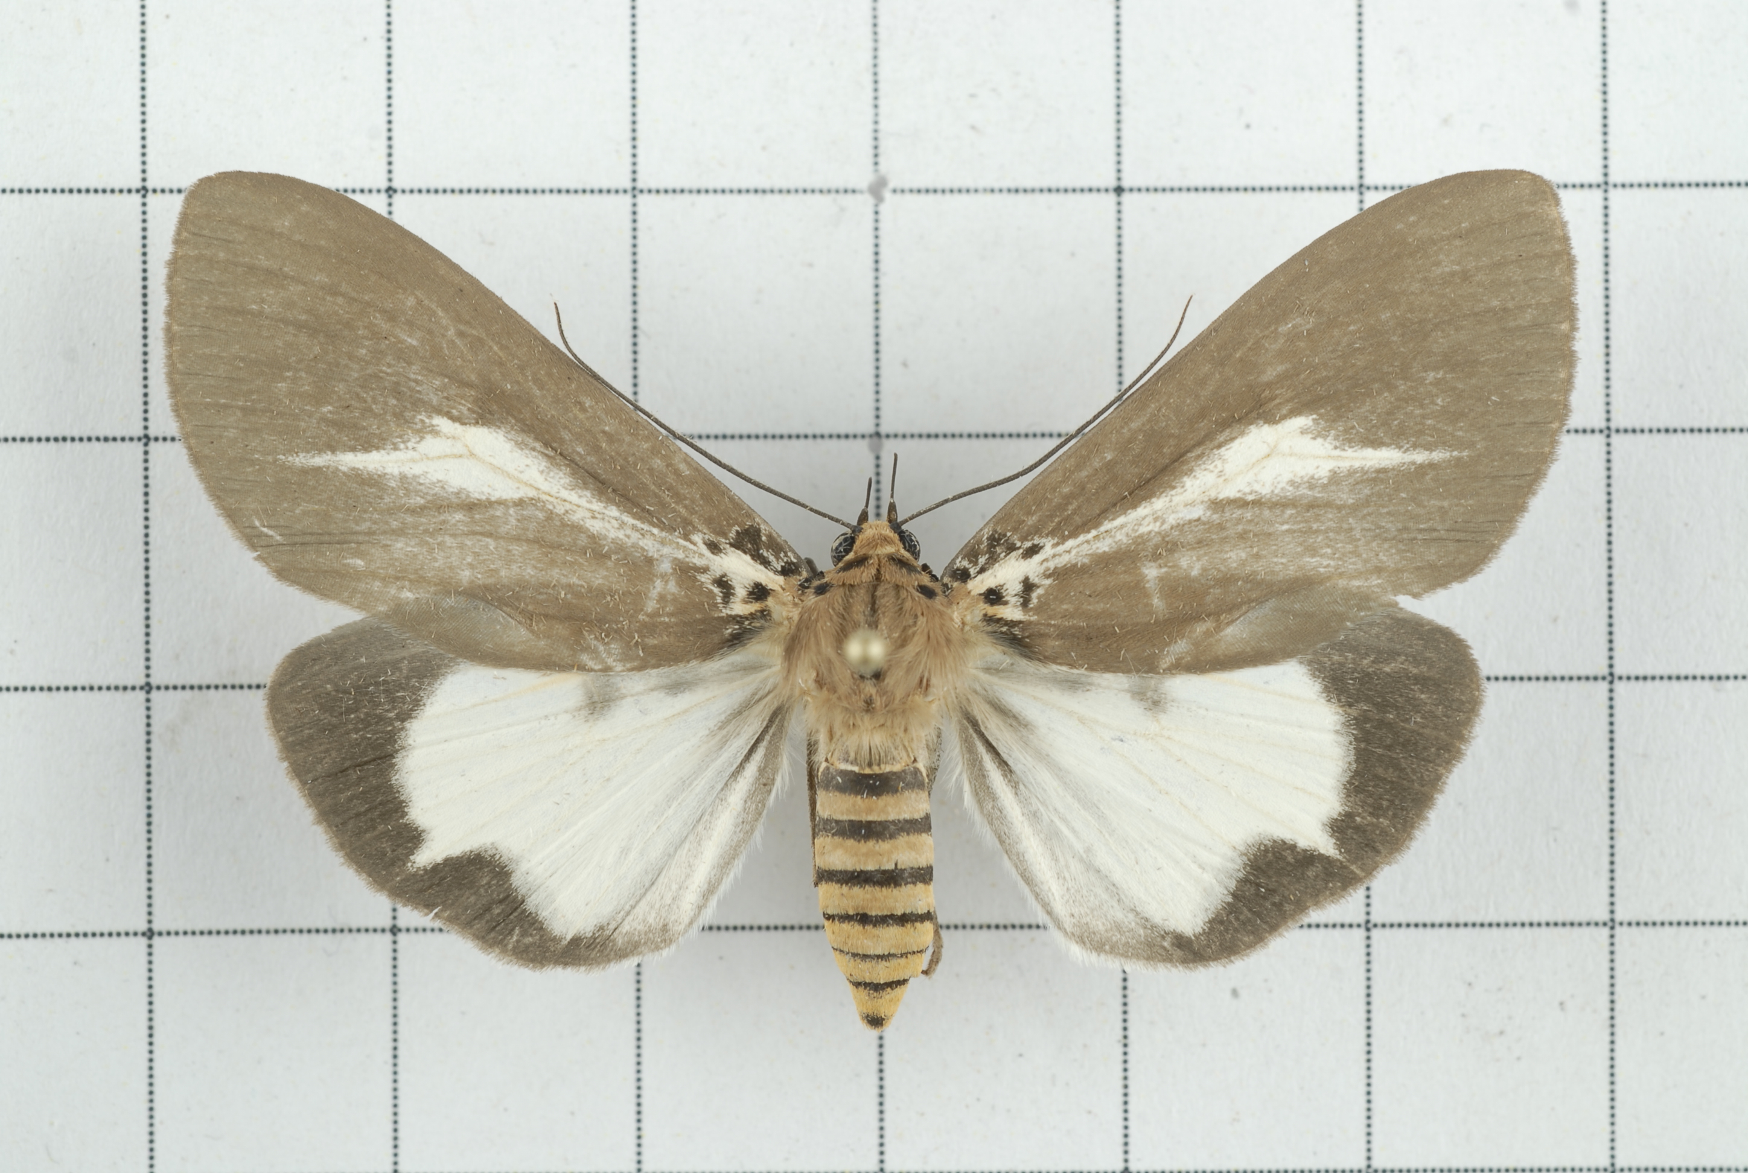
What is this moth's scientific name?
Asota heliconia zebrina
